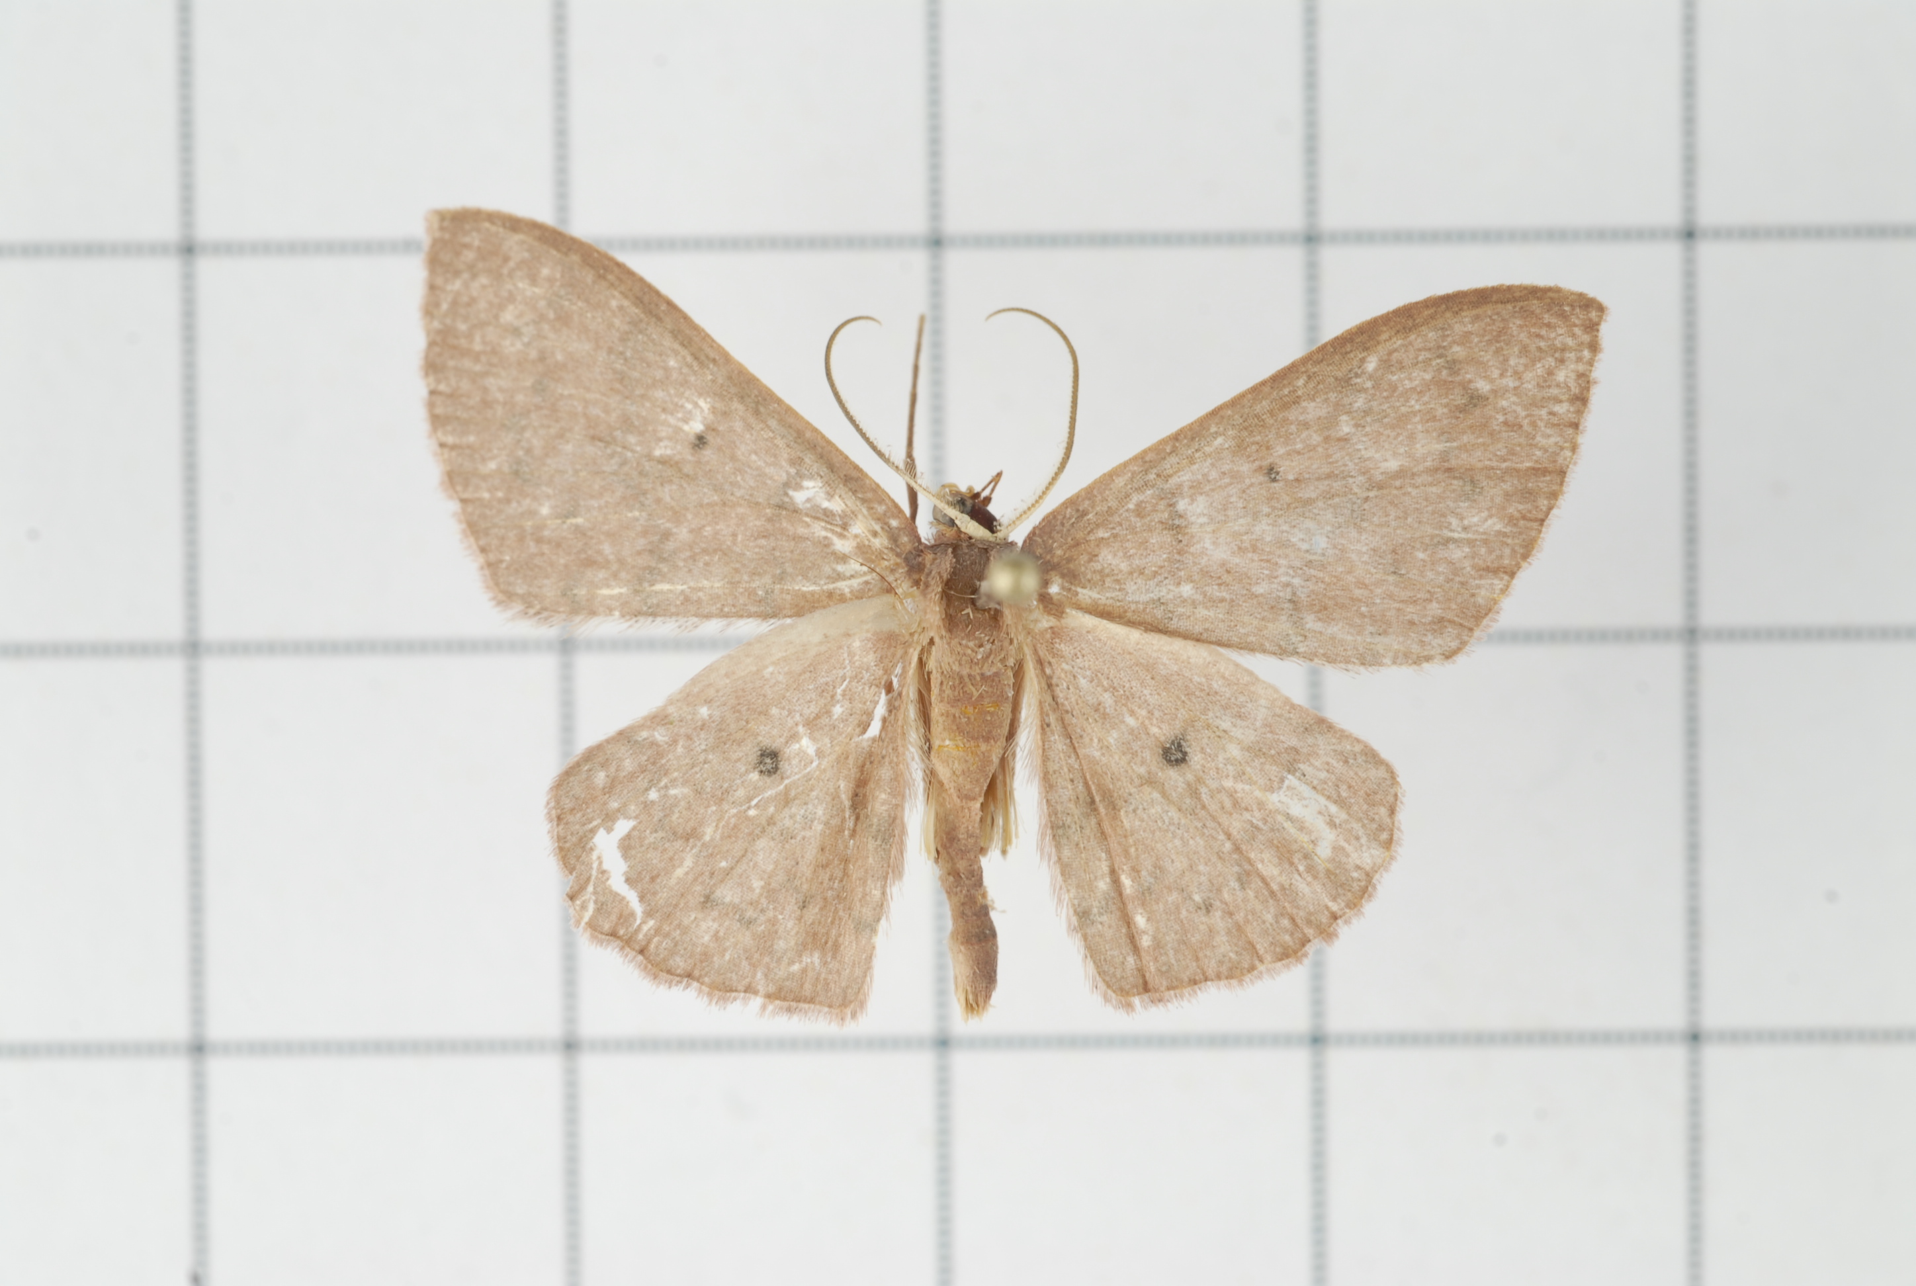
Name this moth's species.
Organopoda carnearia carnearia
